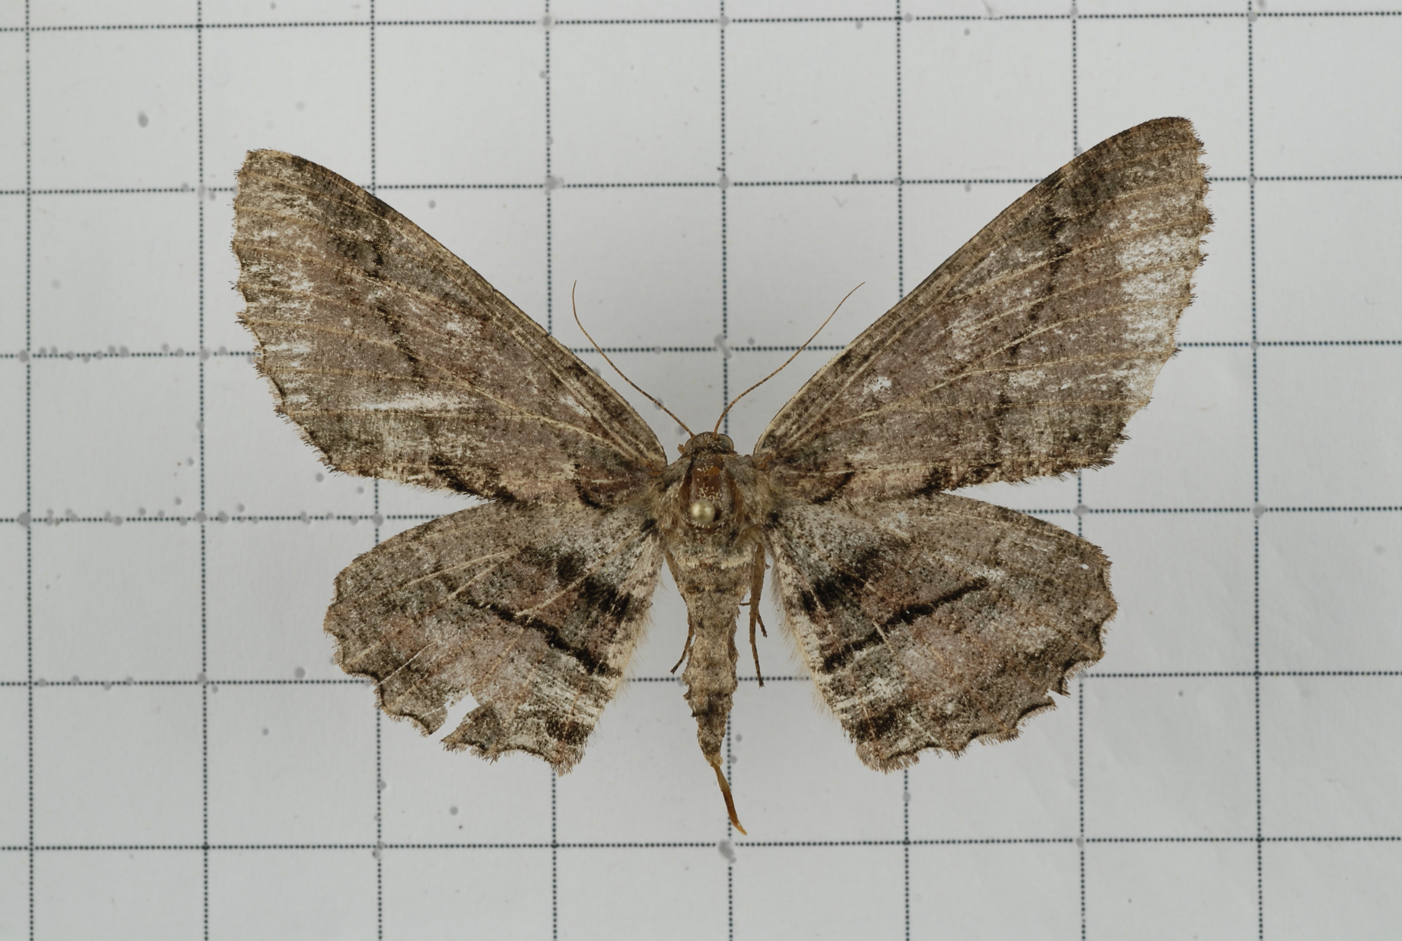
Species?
Jankowskia taiwanensis
